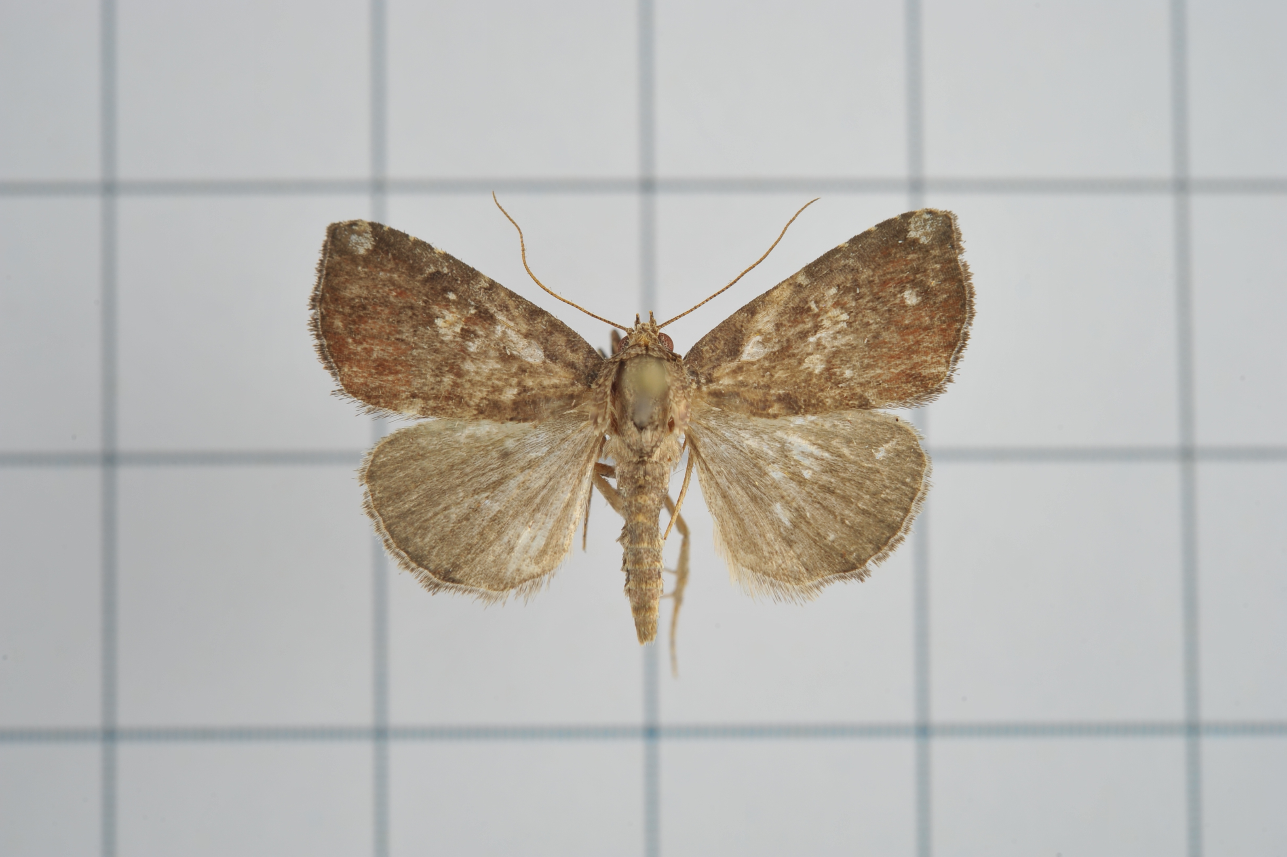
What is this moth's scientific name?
Amyna stellata
